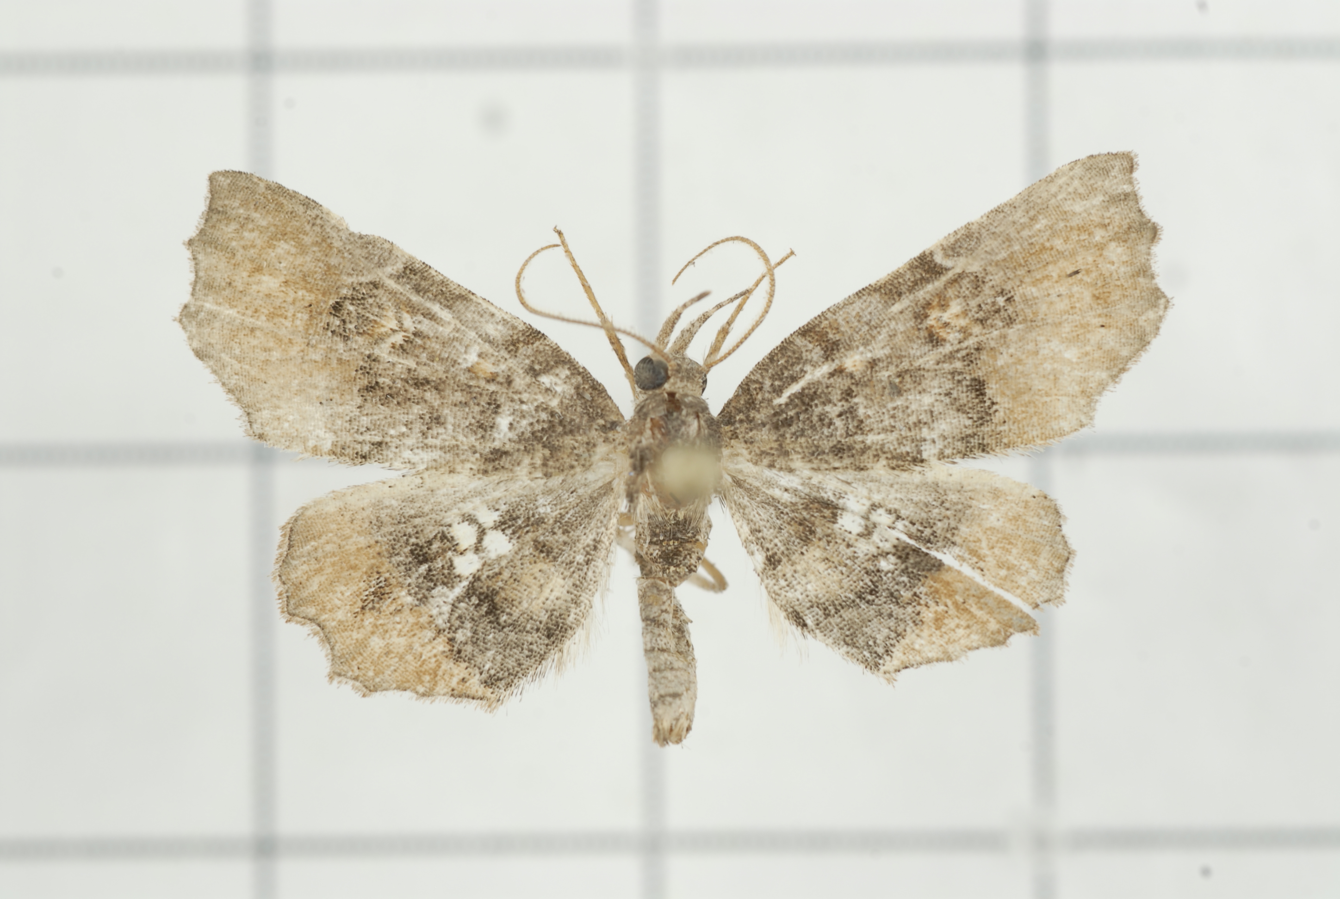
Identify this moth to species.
Pangrapta vasava
